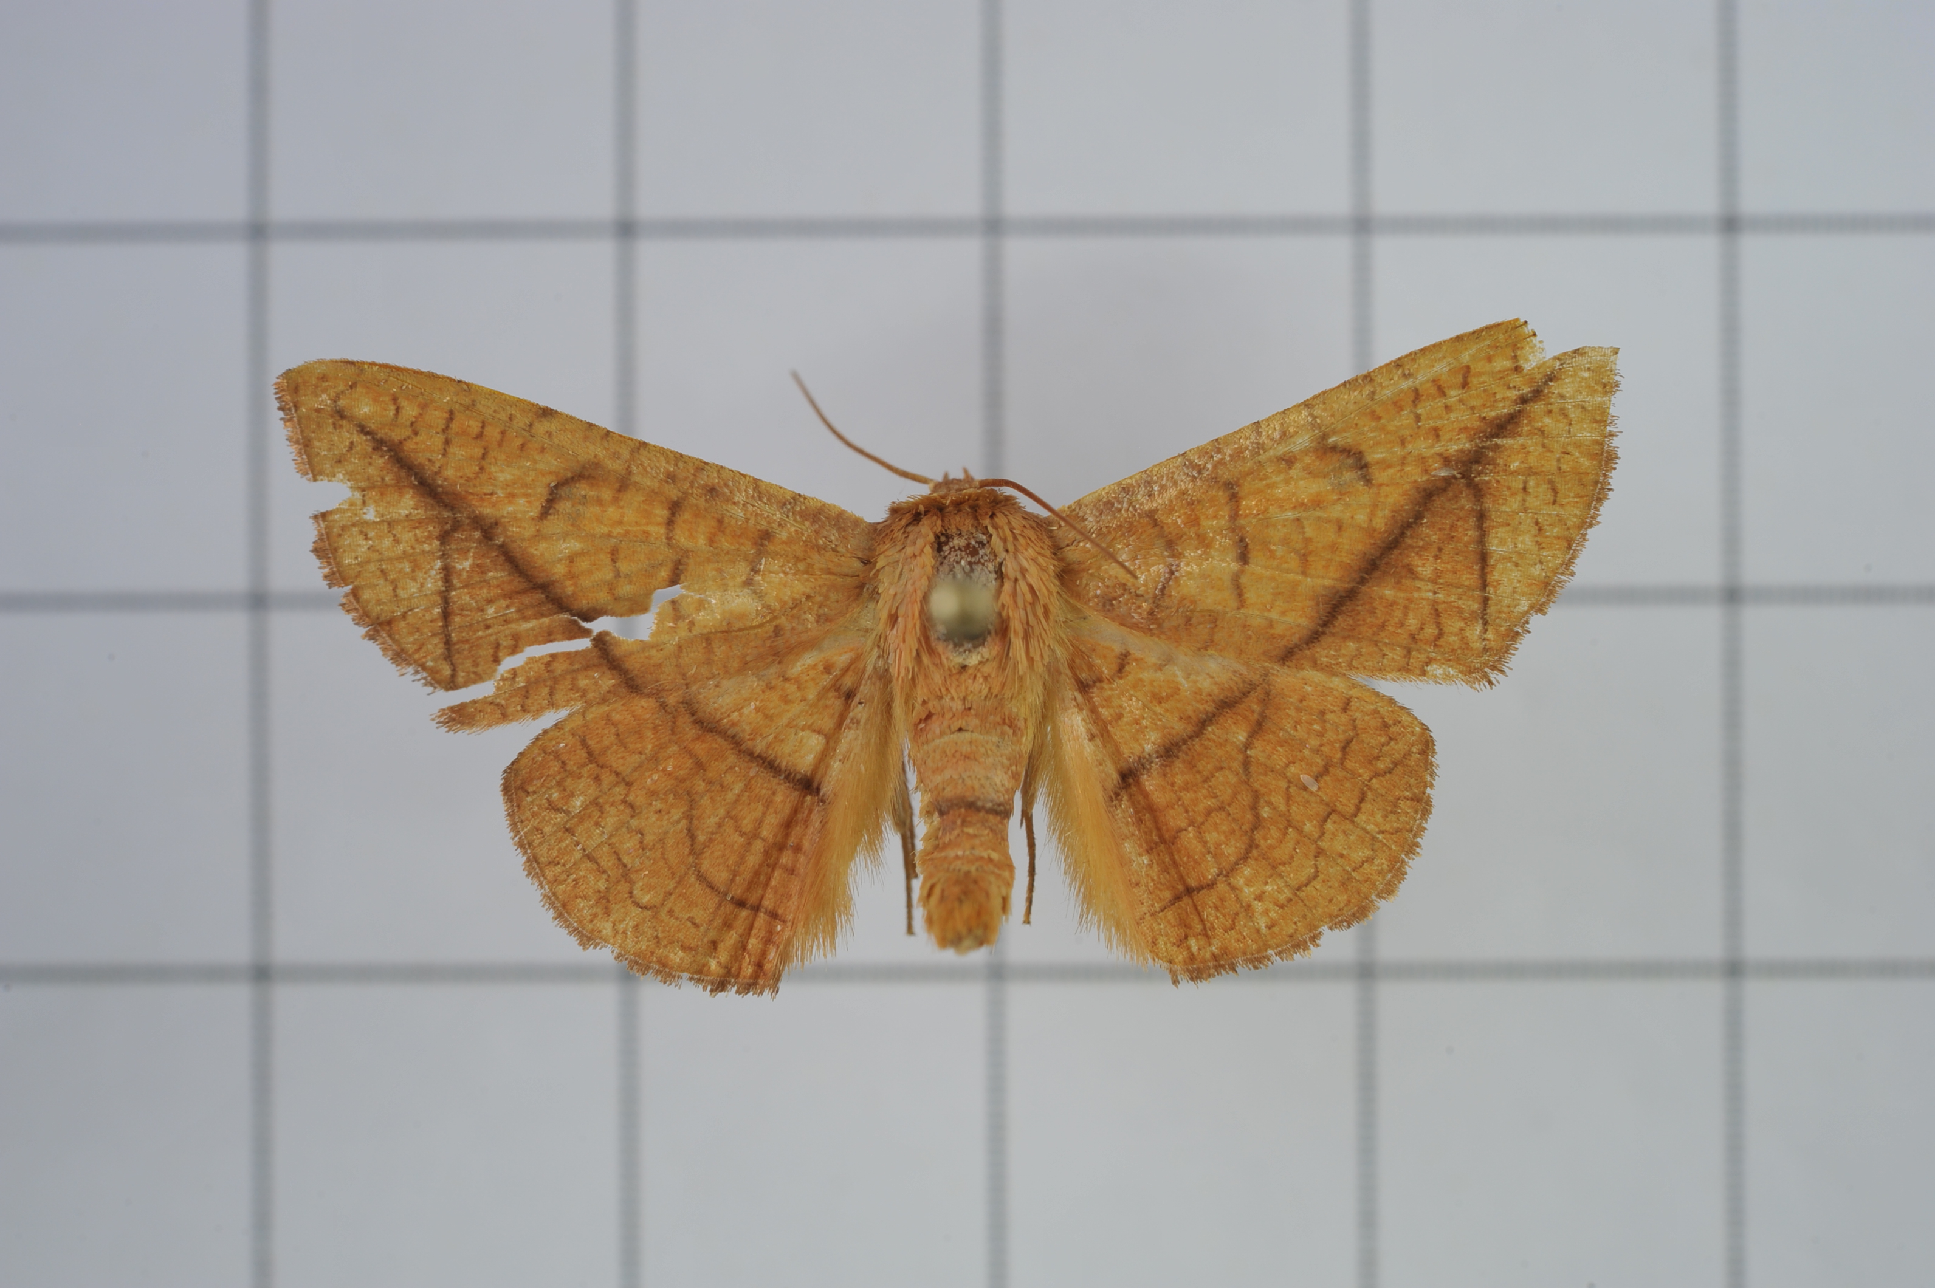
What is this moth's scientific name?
Sonagara strigipennis
